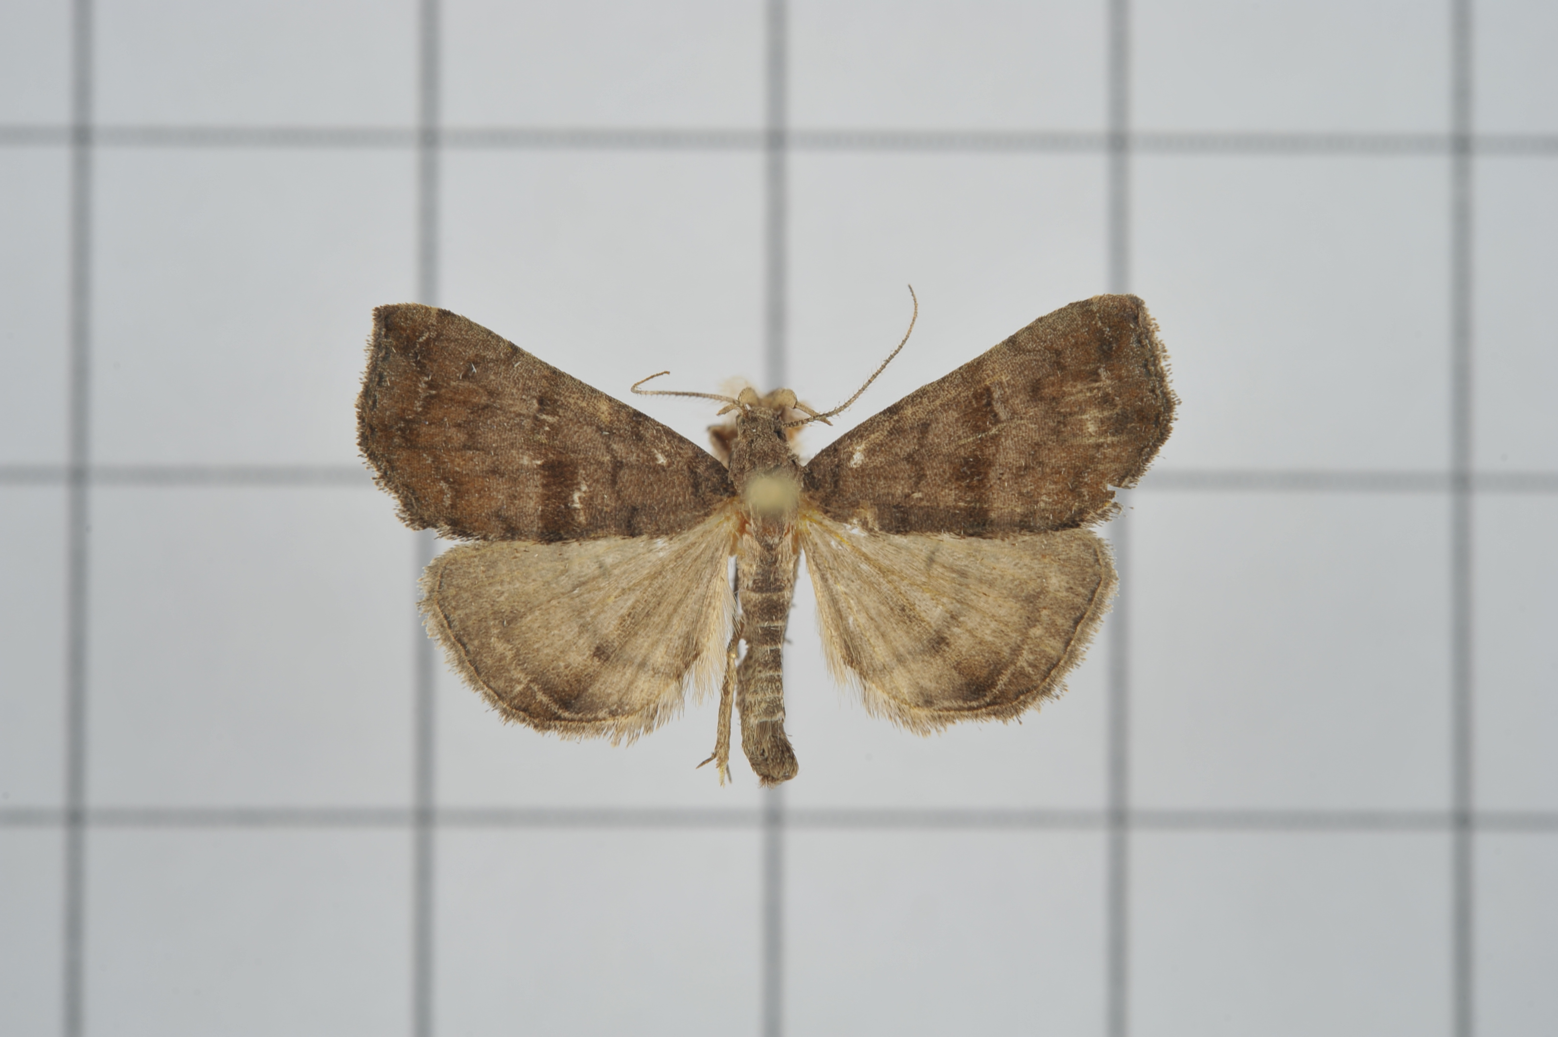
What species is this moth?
Hipoepa fractalis
